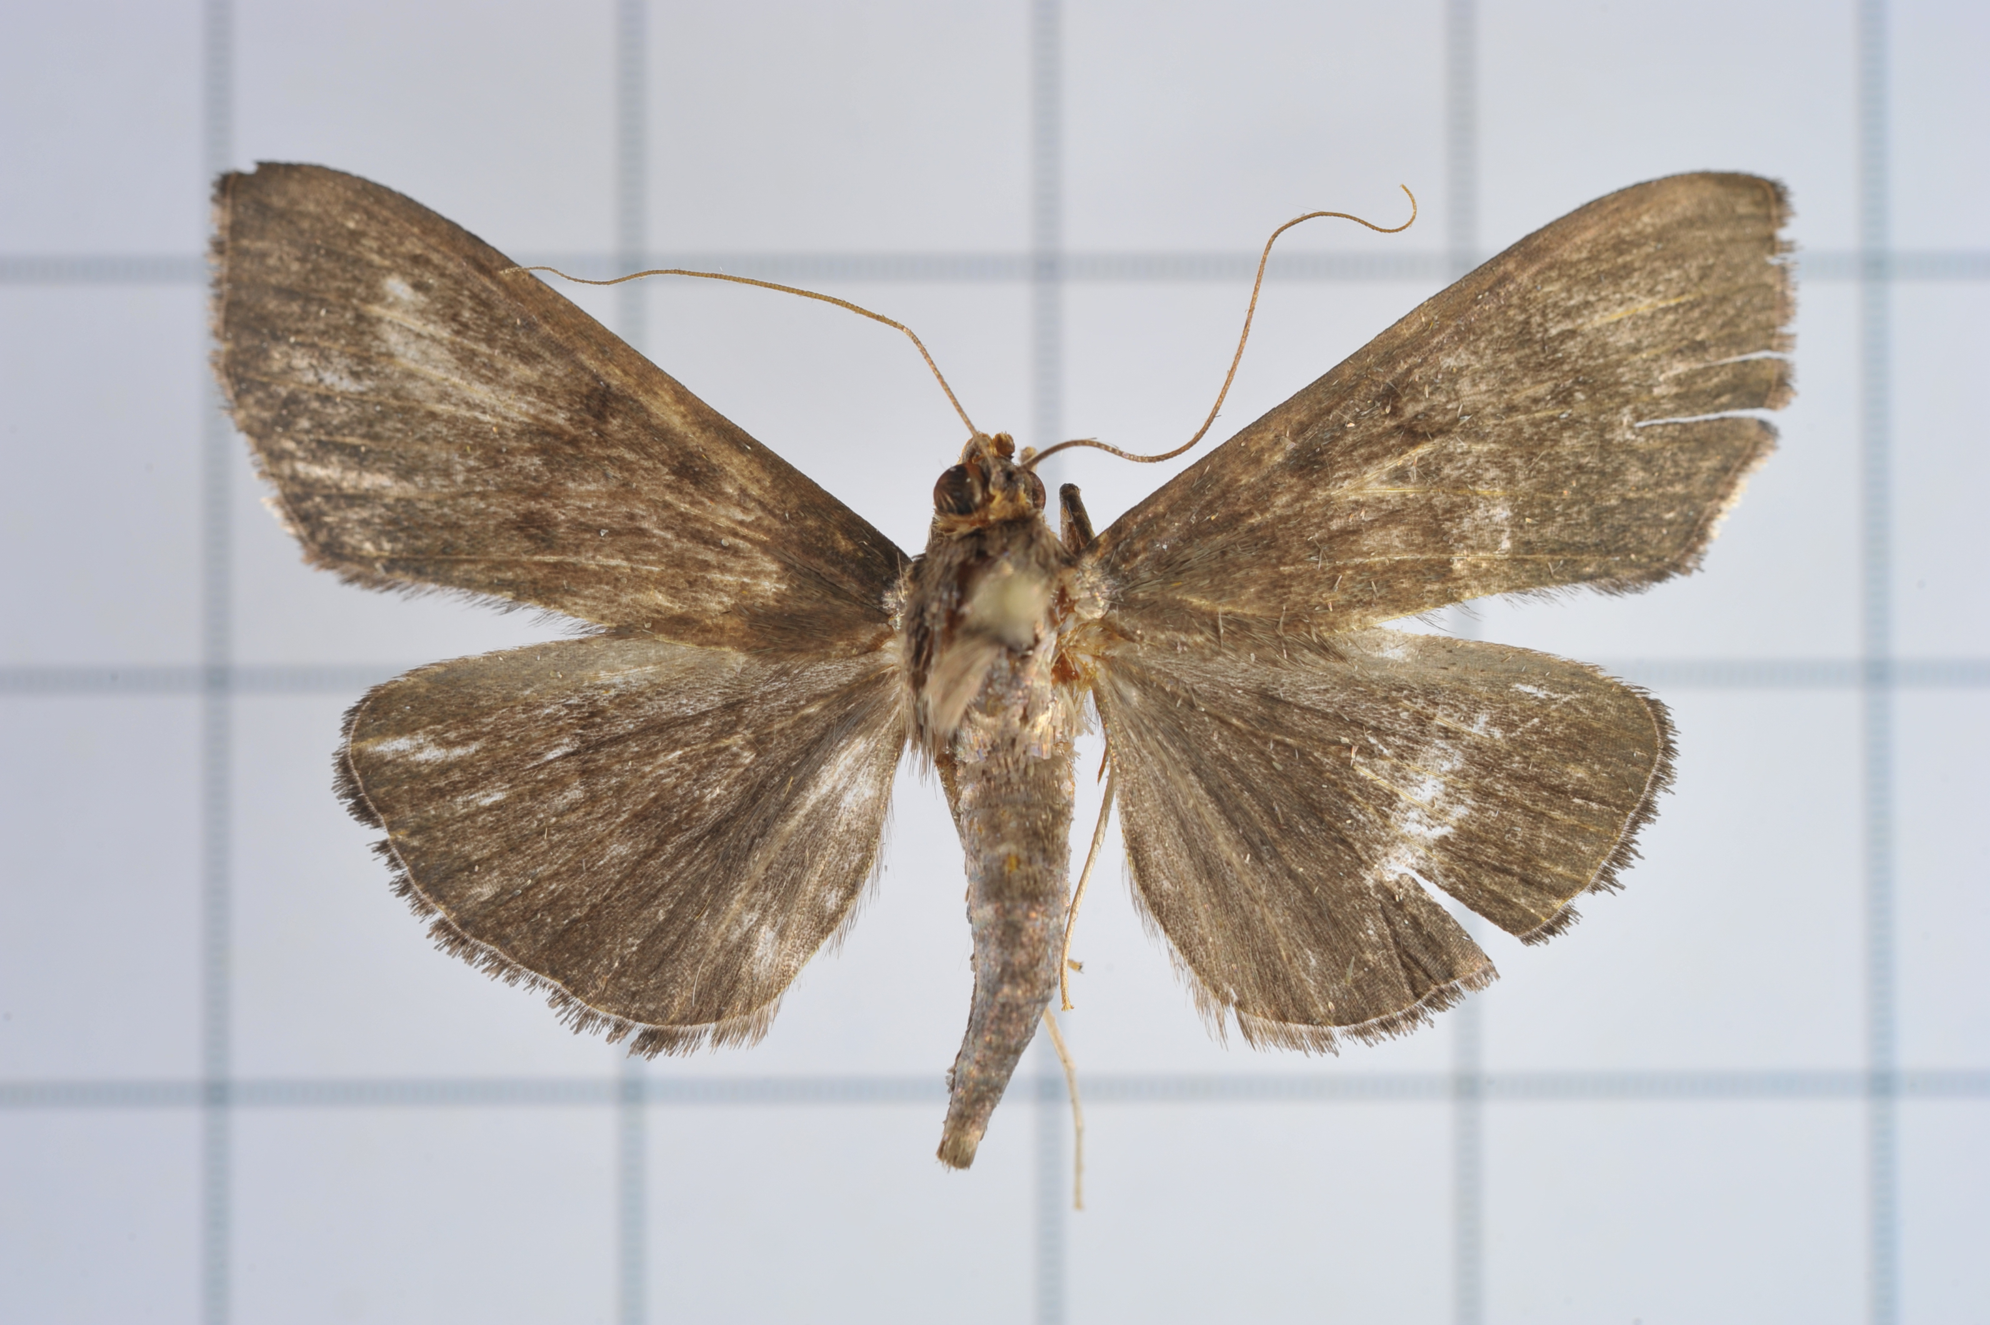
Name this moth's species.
Omiodes noctescens
